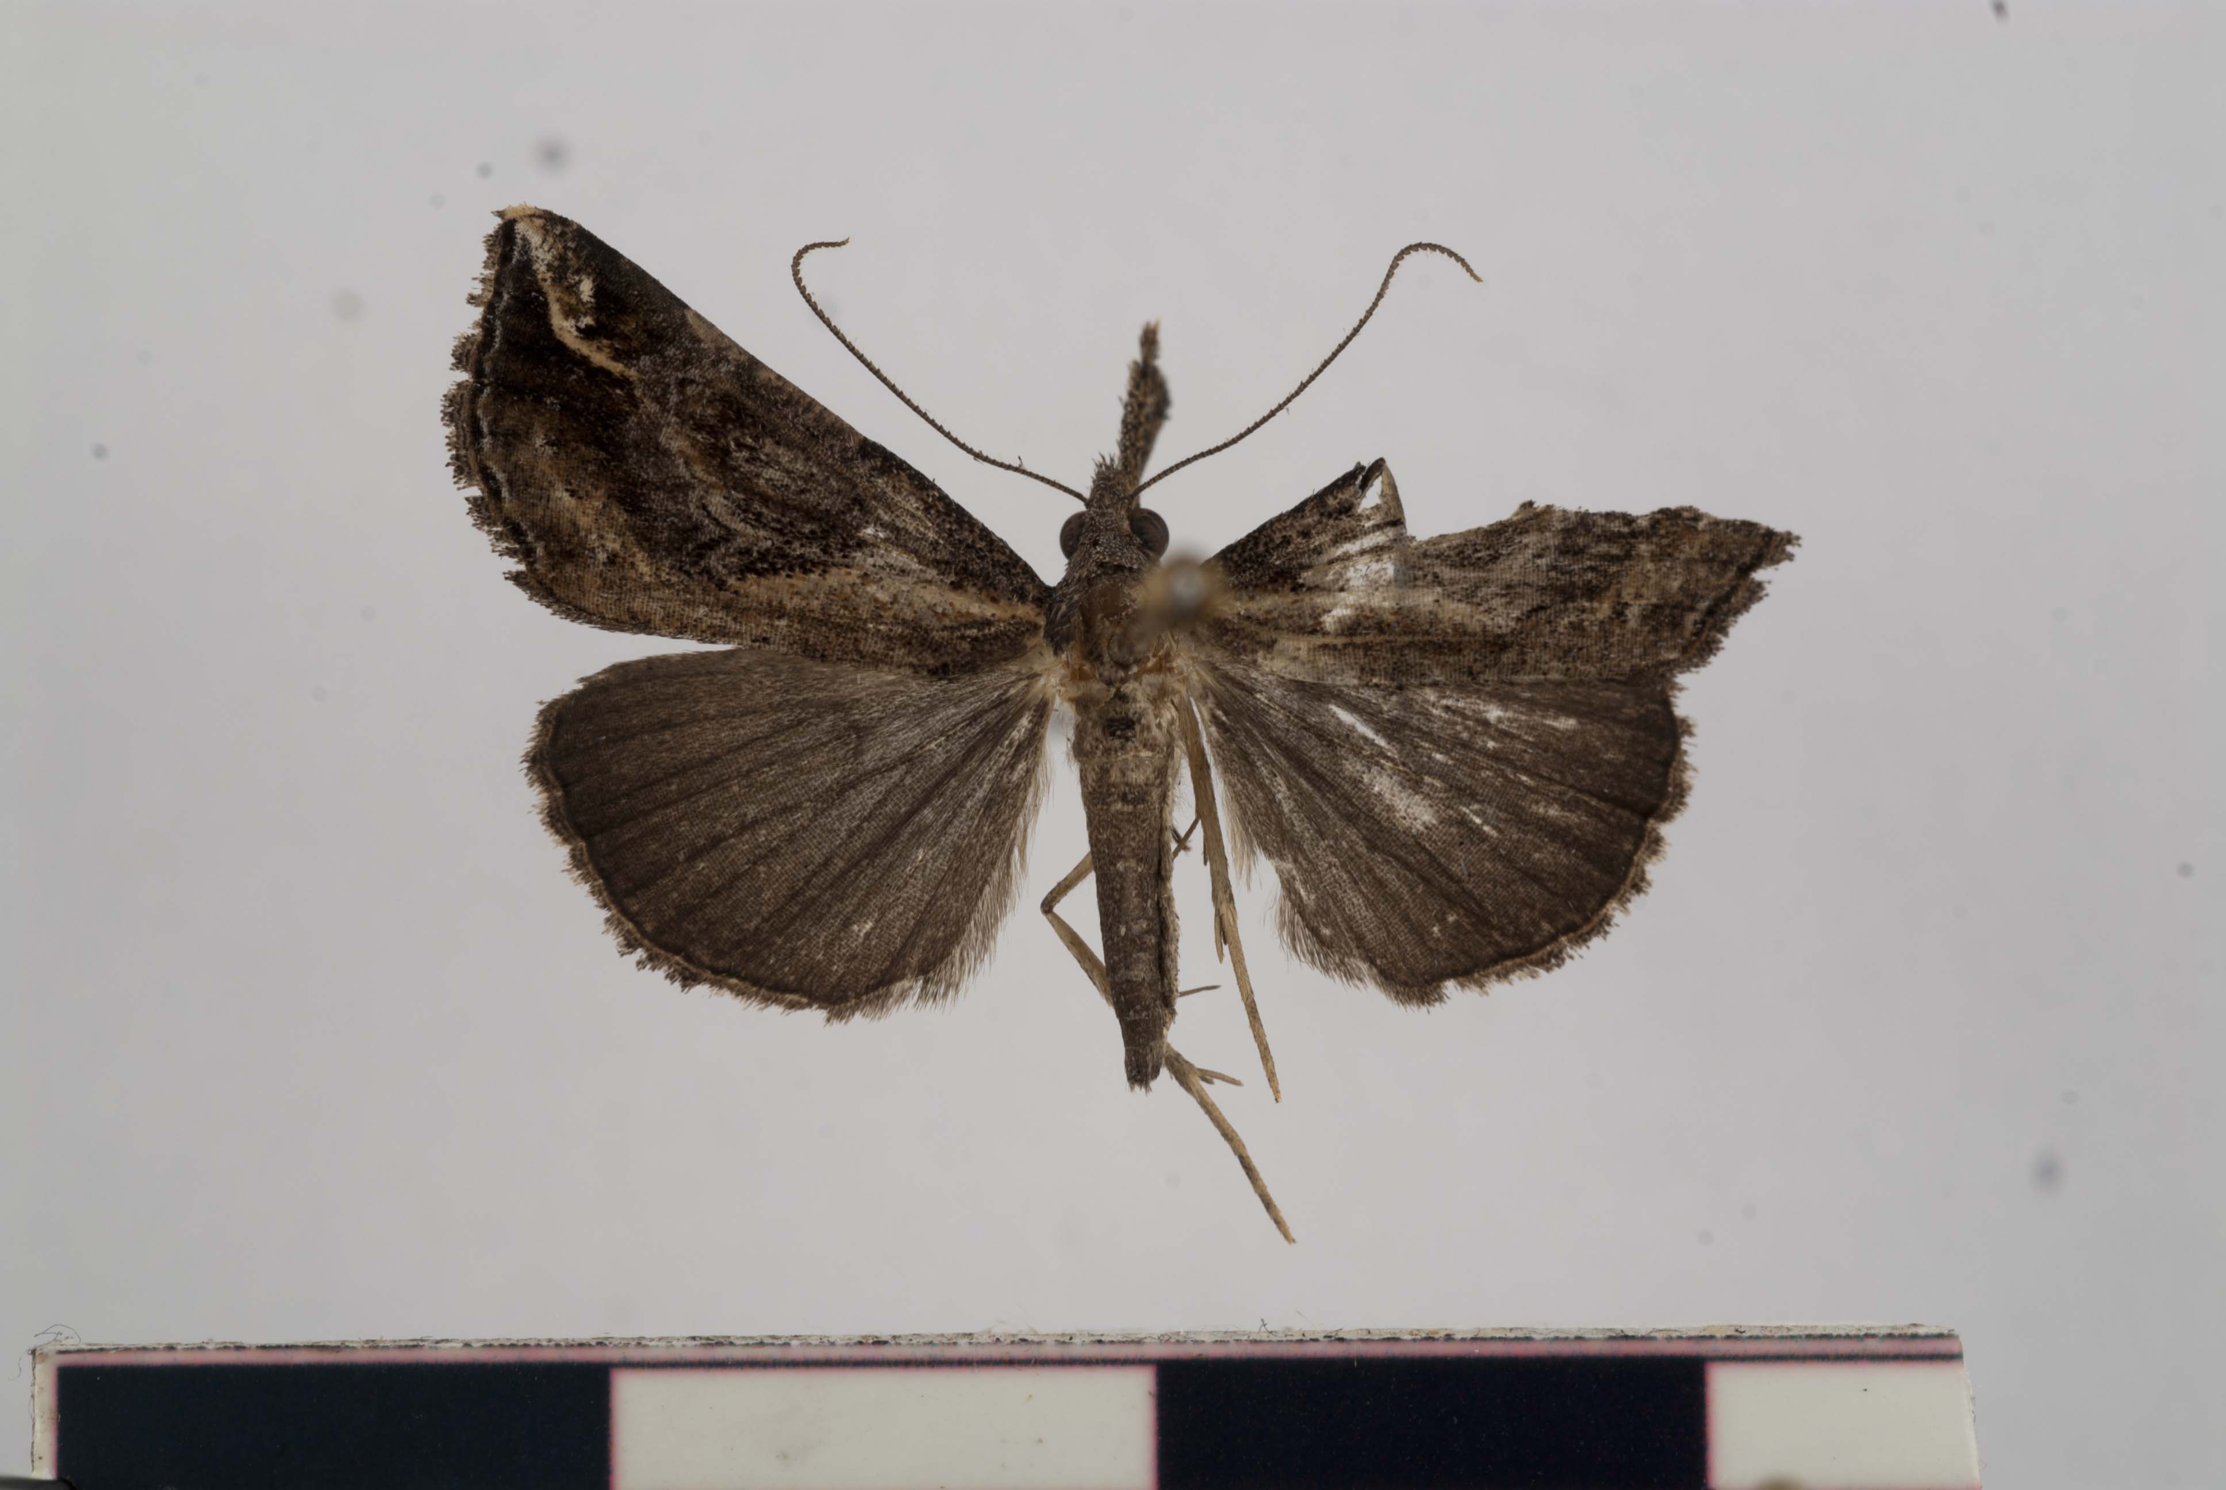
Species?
Hypena kanshireiensis
